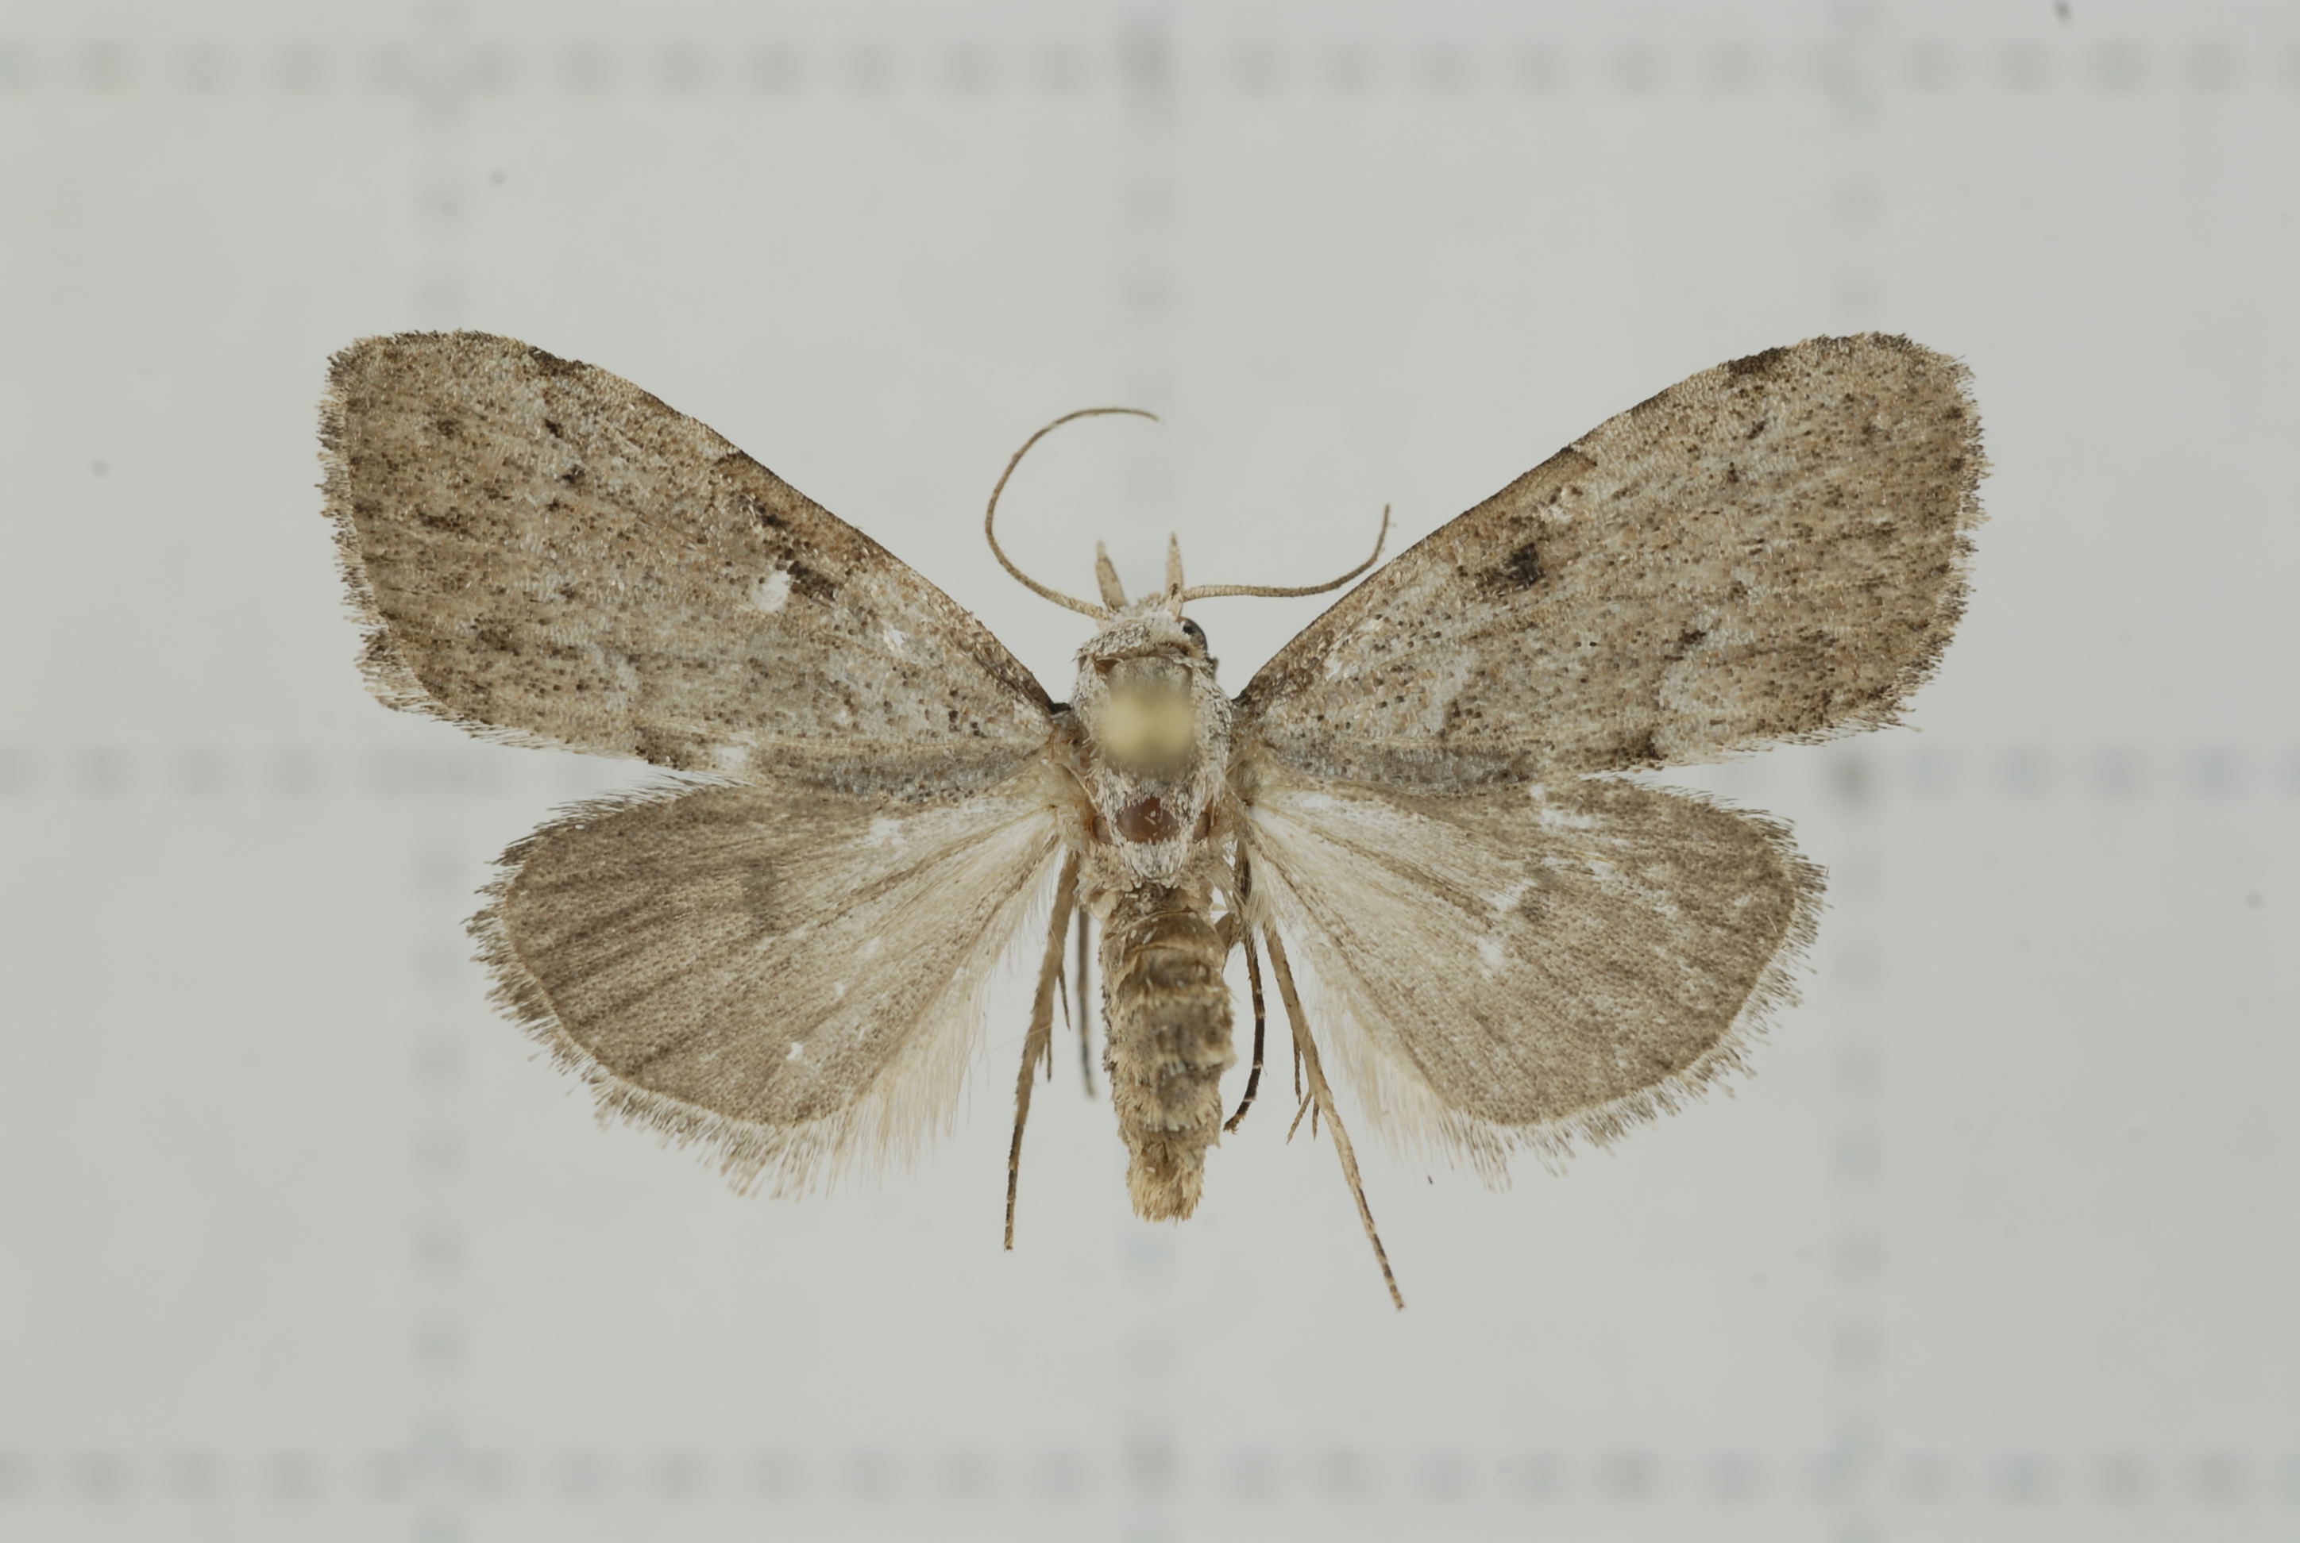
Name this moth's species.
Meganola major takasago
